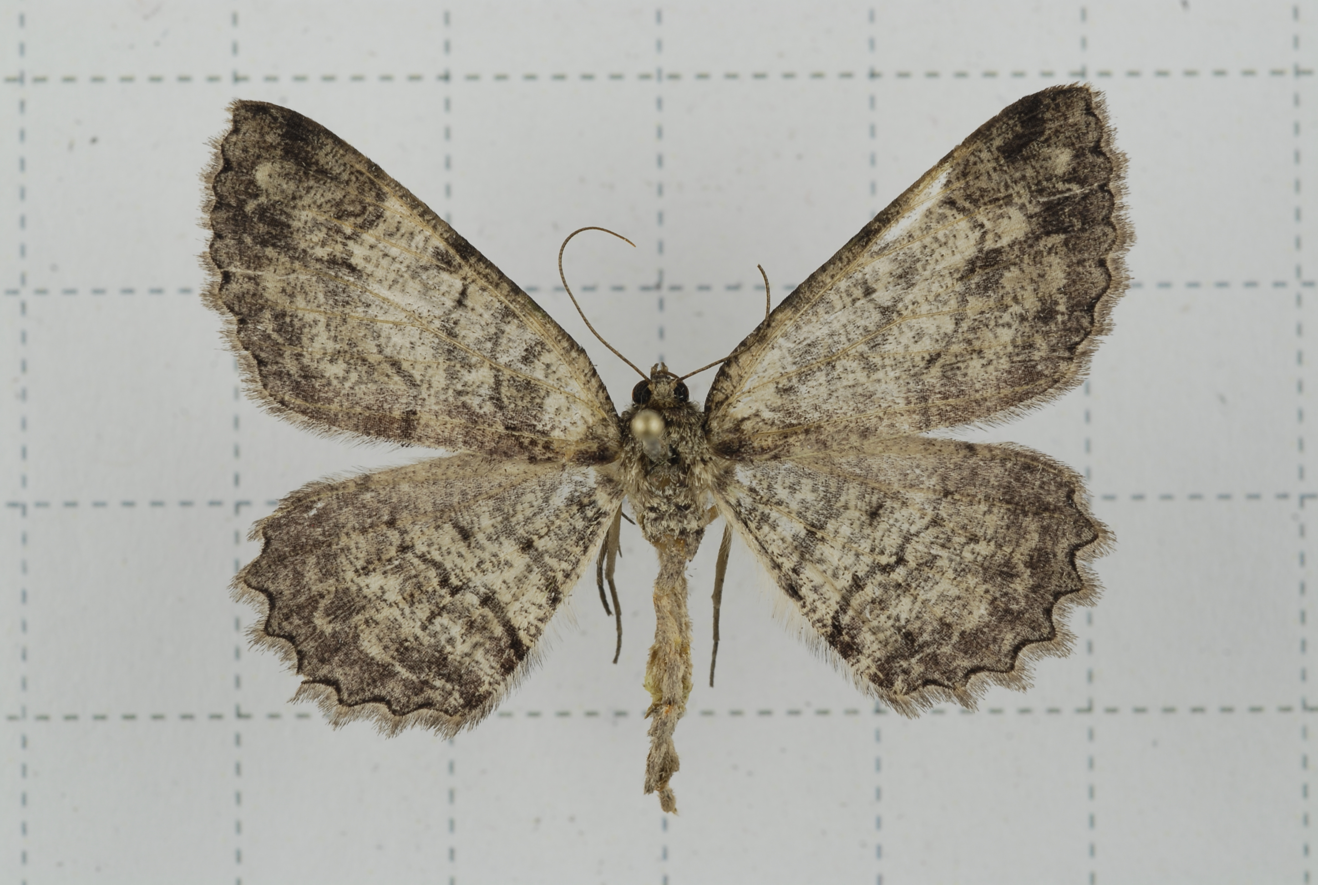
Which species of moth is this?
Paradarisa chloauges chloauges
